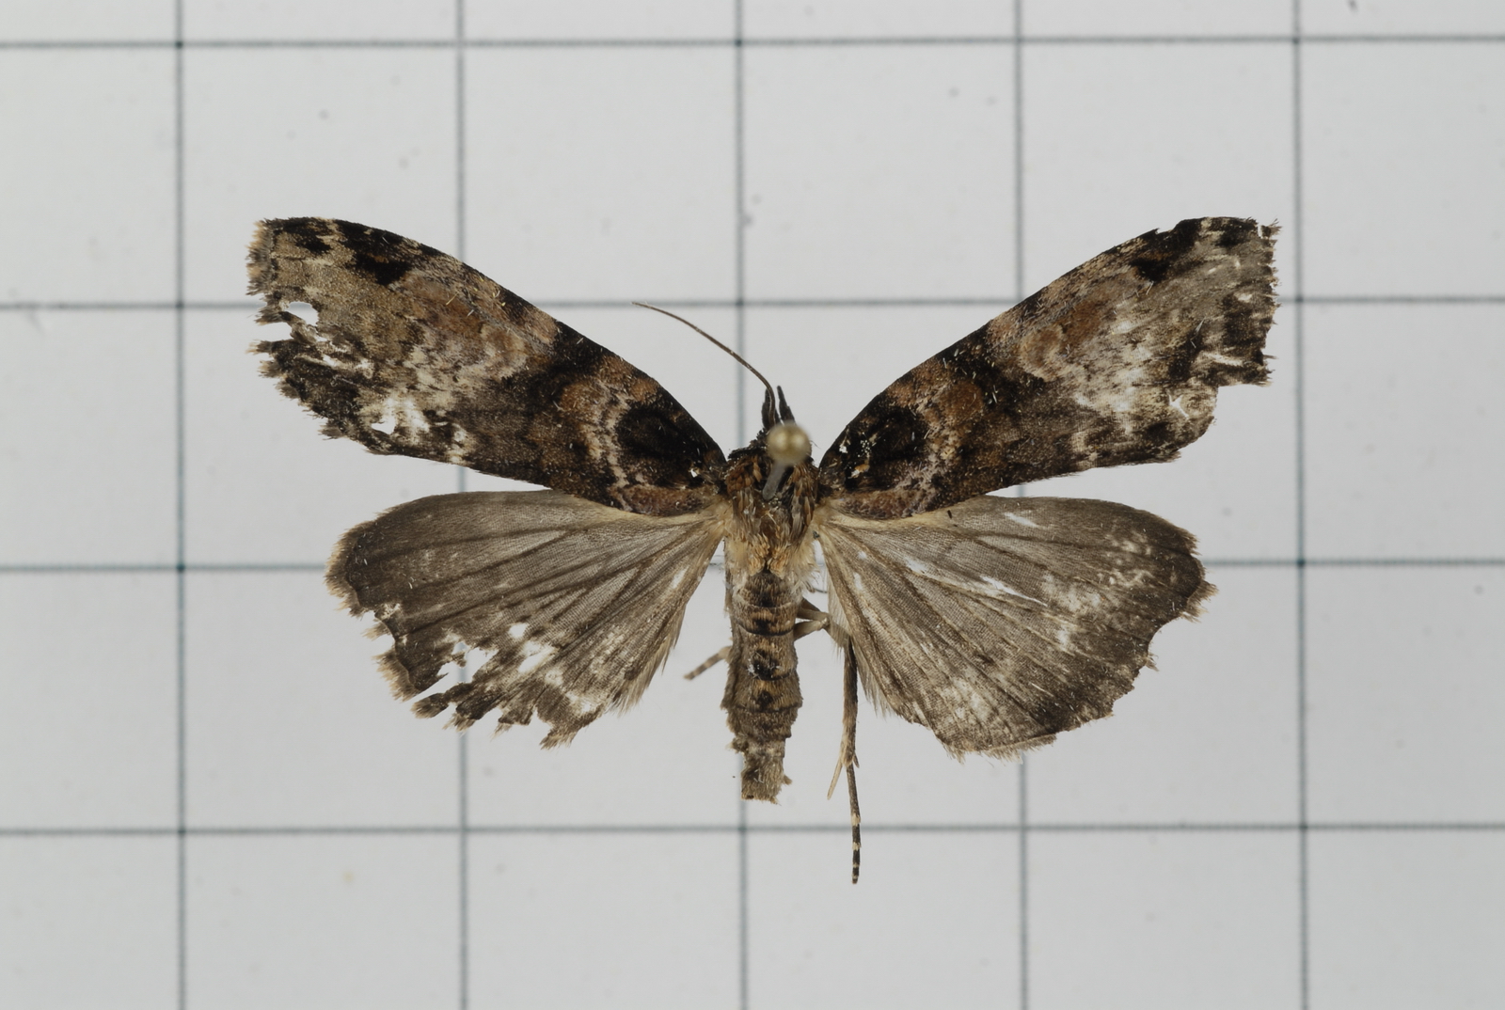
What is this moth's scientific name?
Sigmuncus albigrisea
